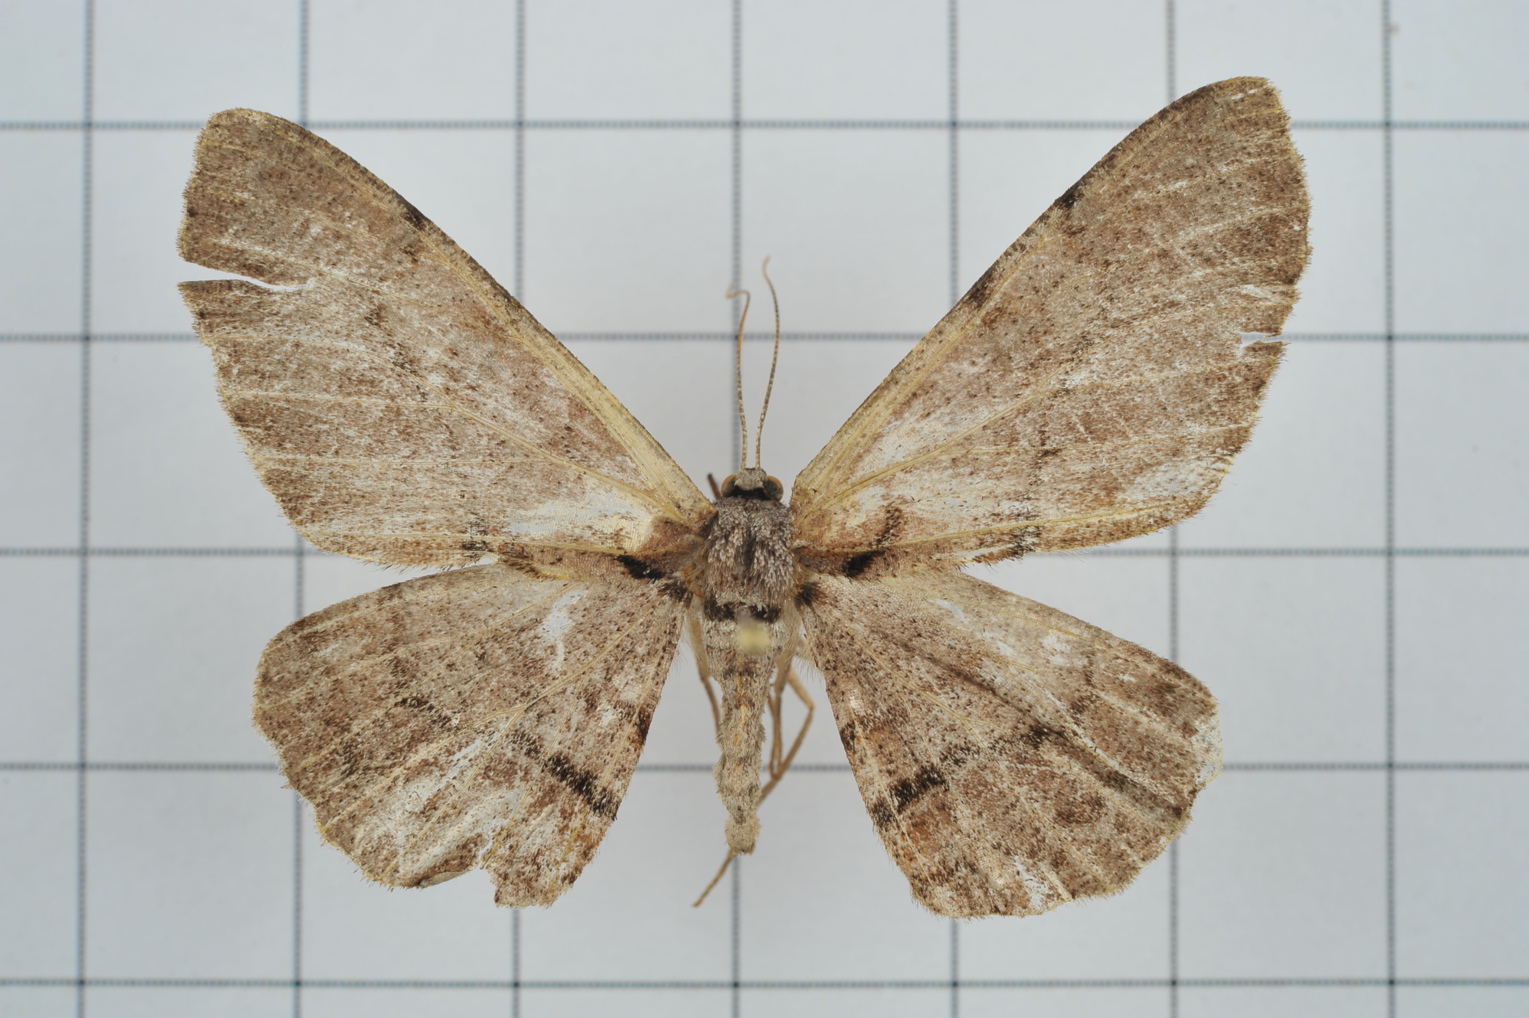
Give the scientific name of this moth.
Hypomecis obliquisigna
